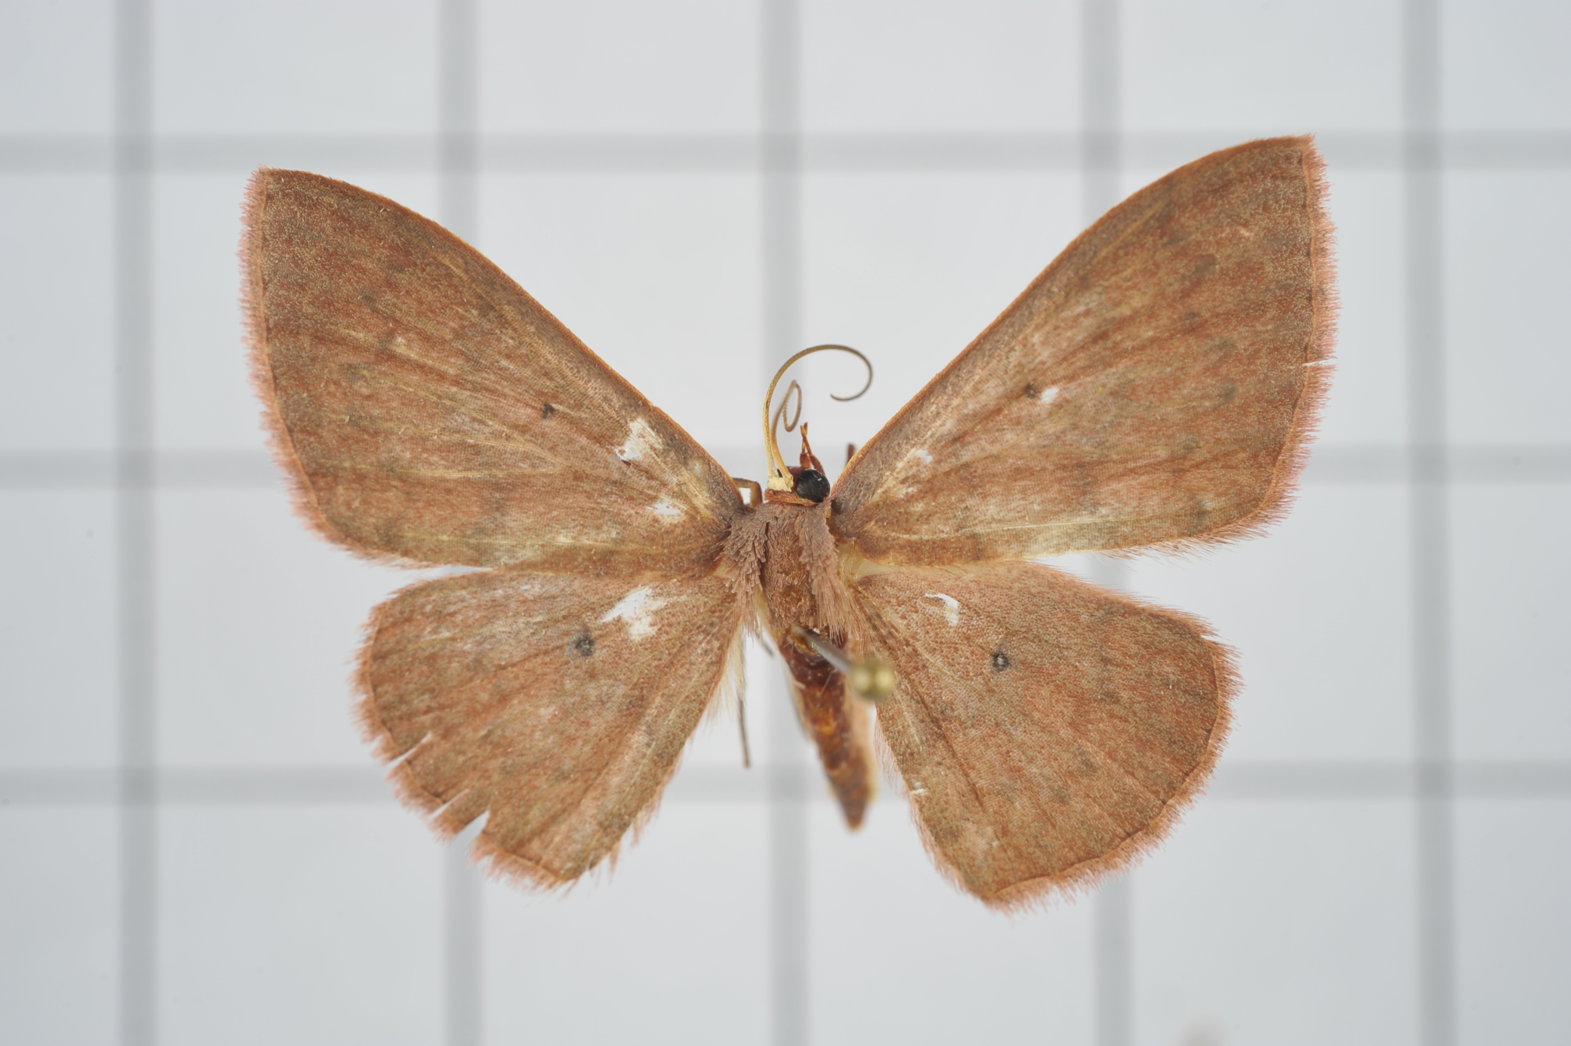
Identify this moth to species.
Organopoda carnearia carnearia
